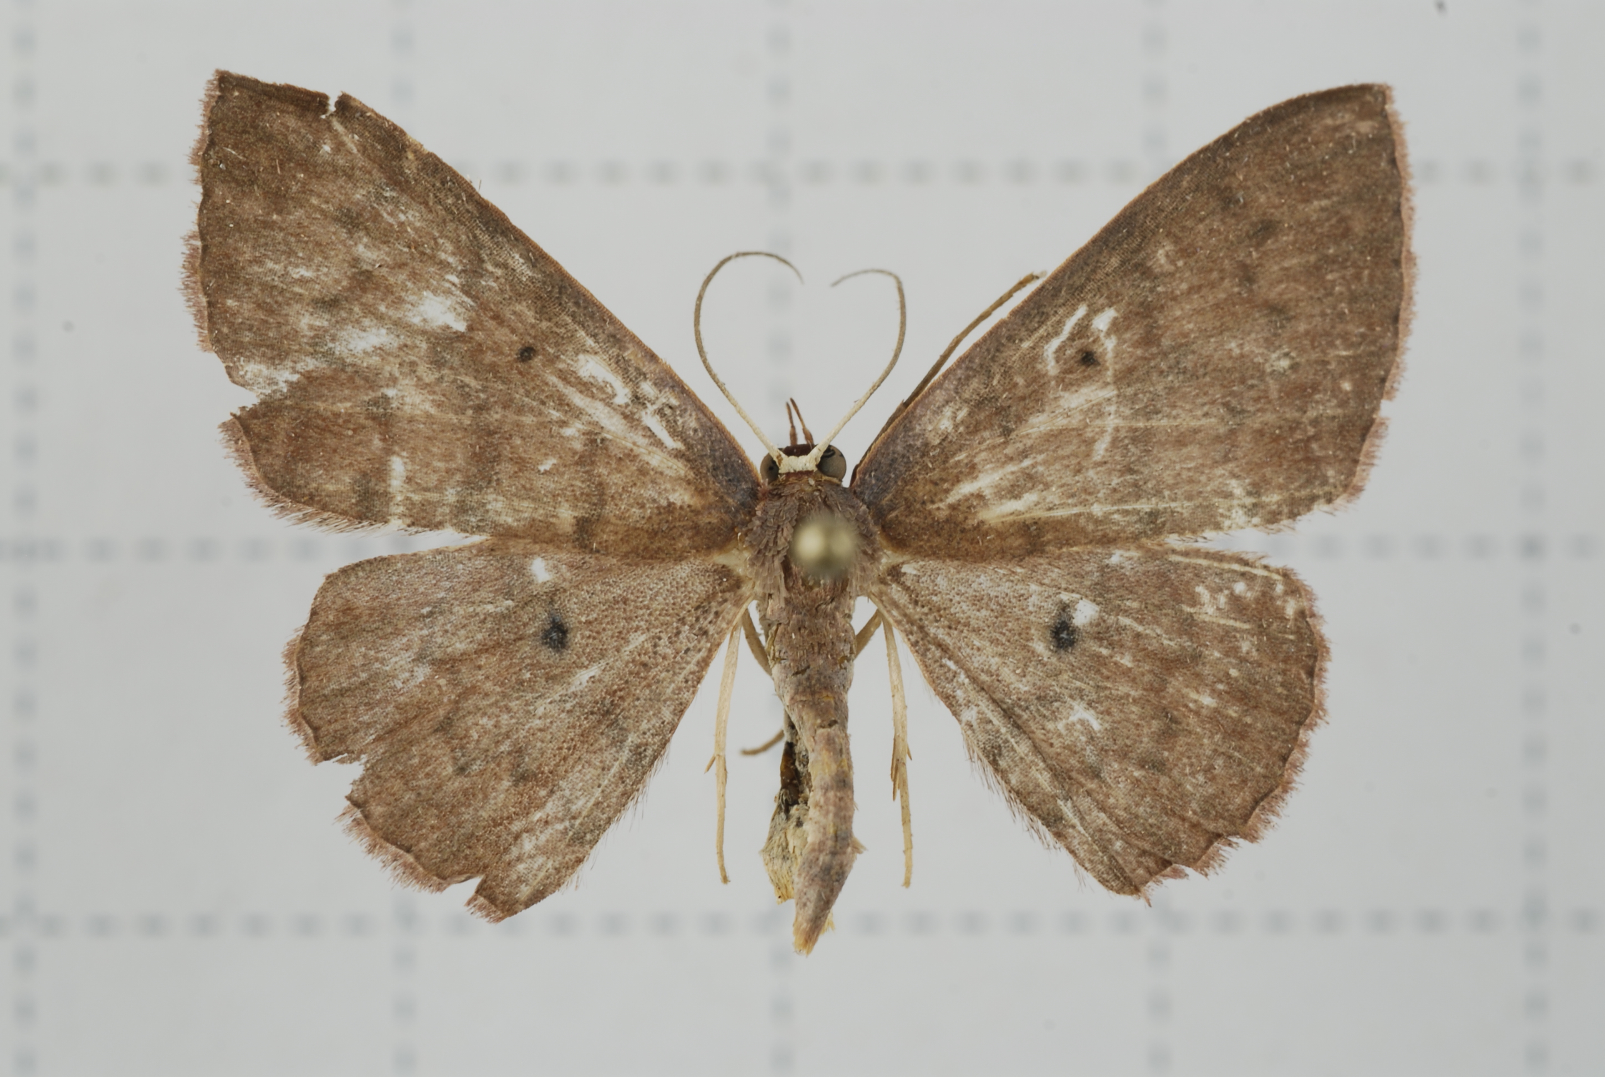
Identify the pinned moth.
Organopoda carnearia carnearia
